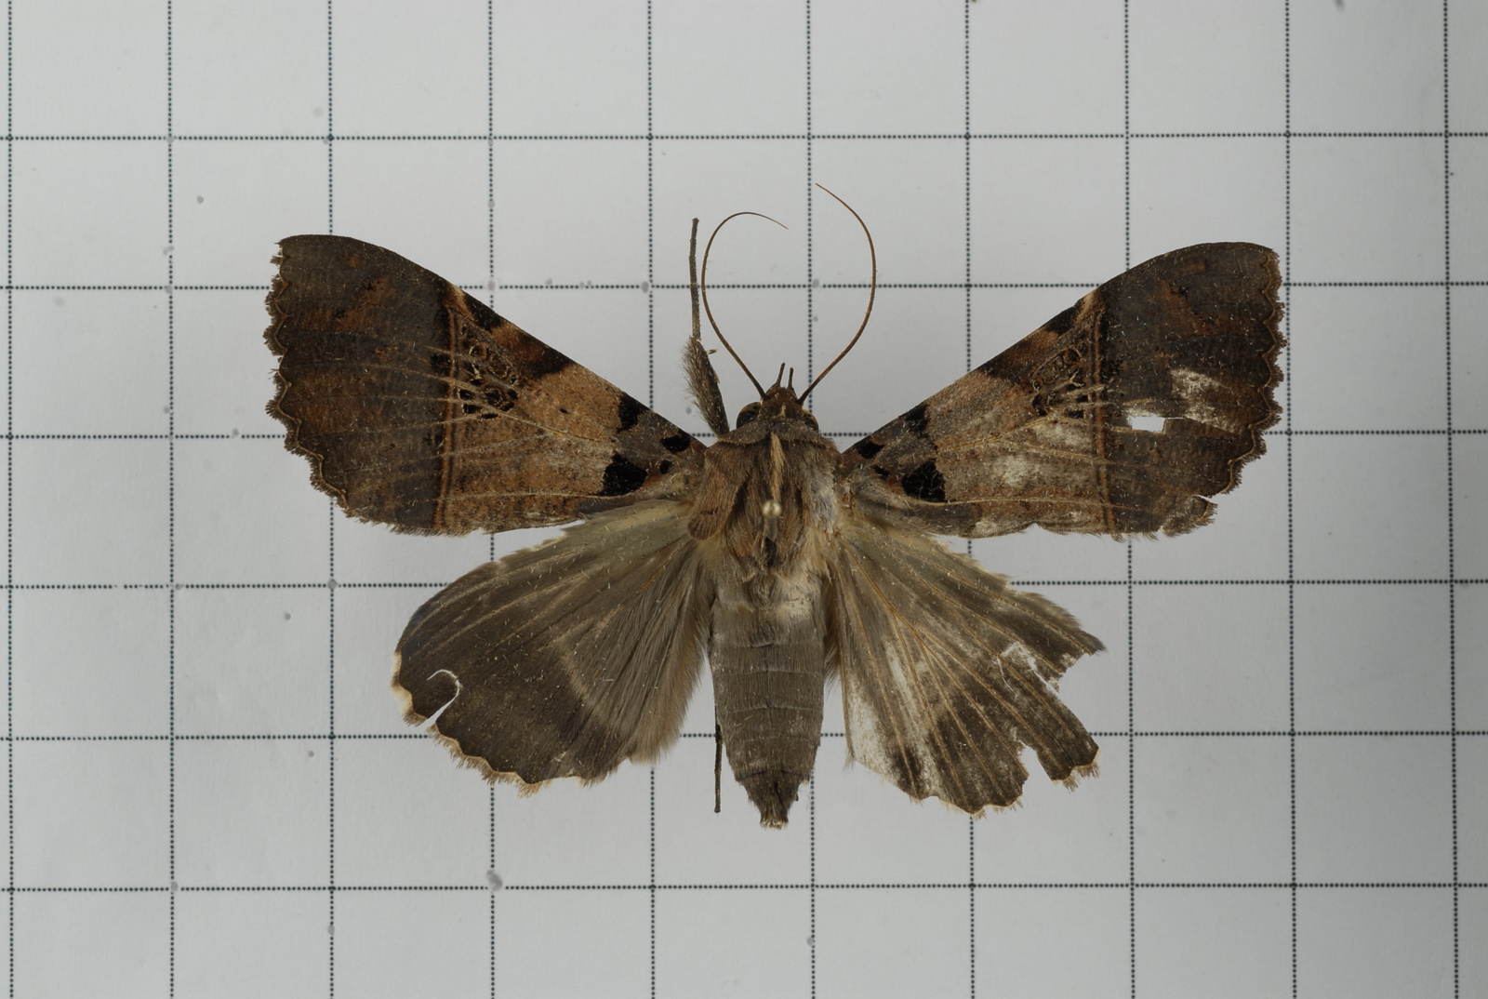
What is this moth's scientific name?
Serrodes campana
